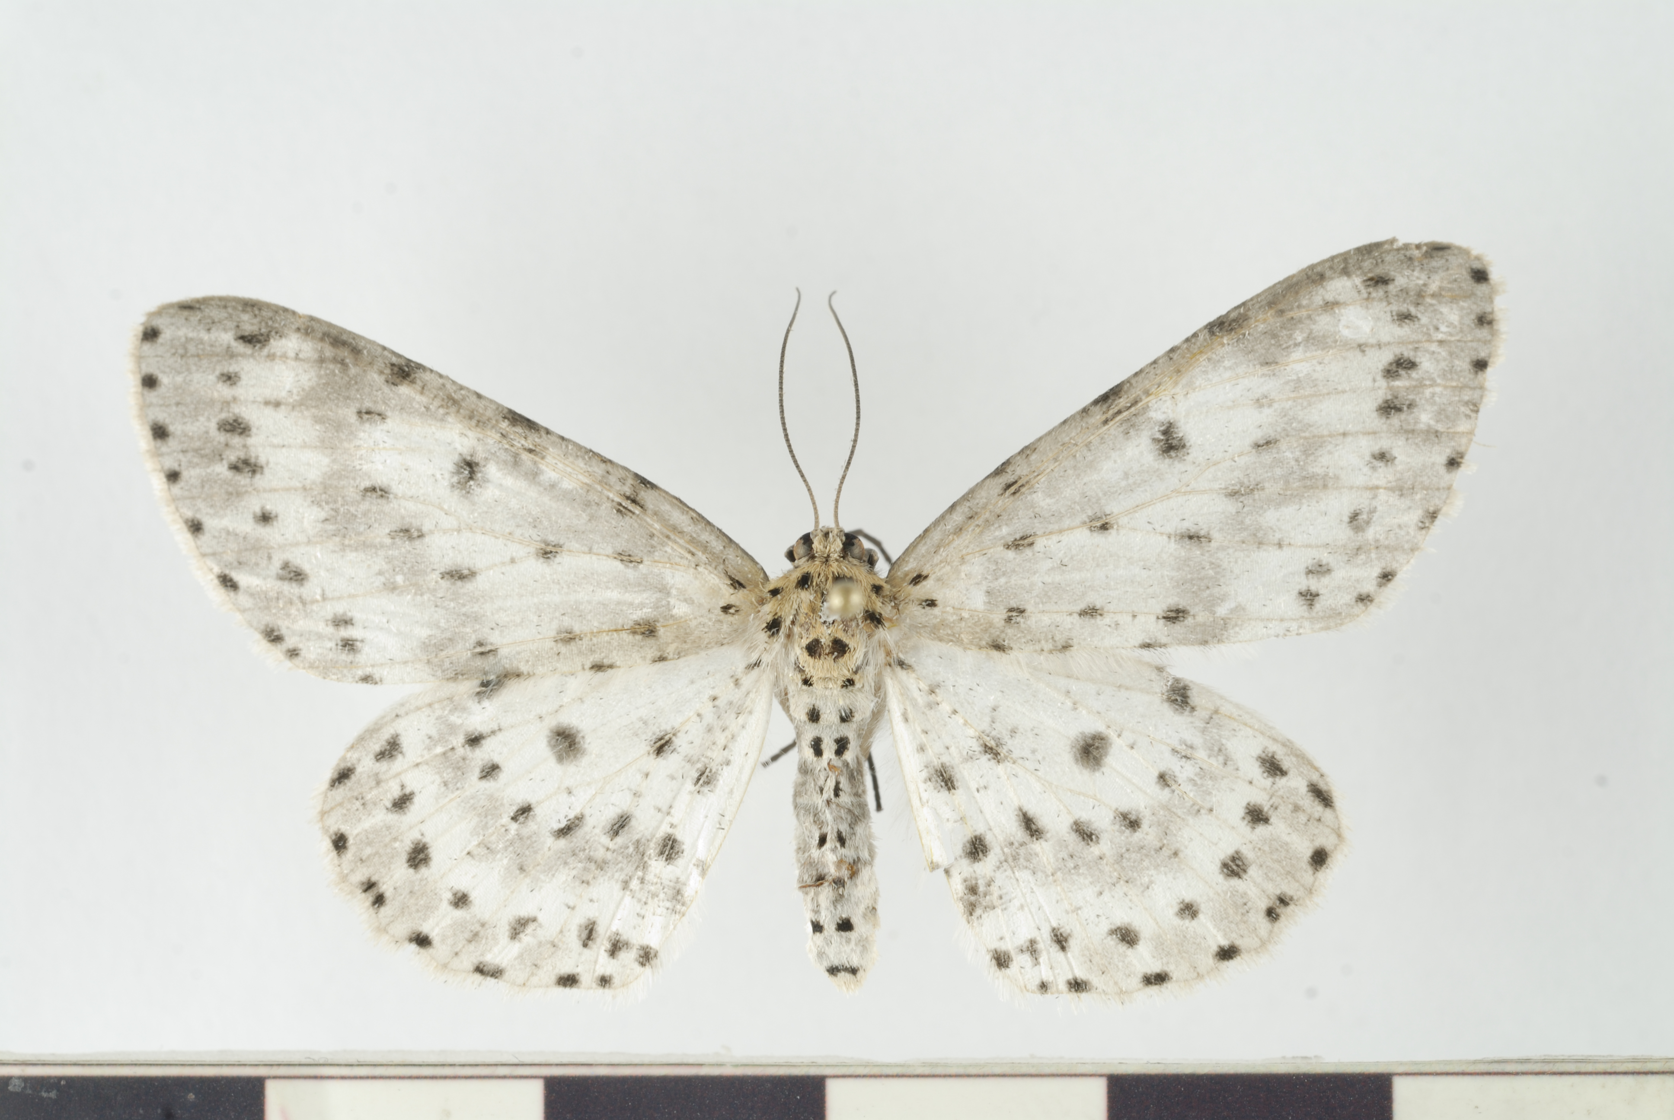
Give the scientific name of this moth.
Percnia suffusa
